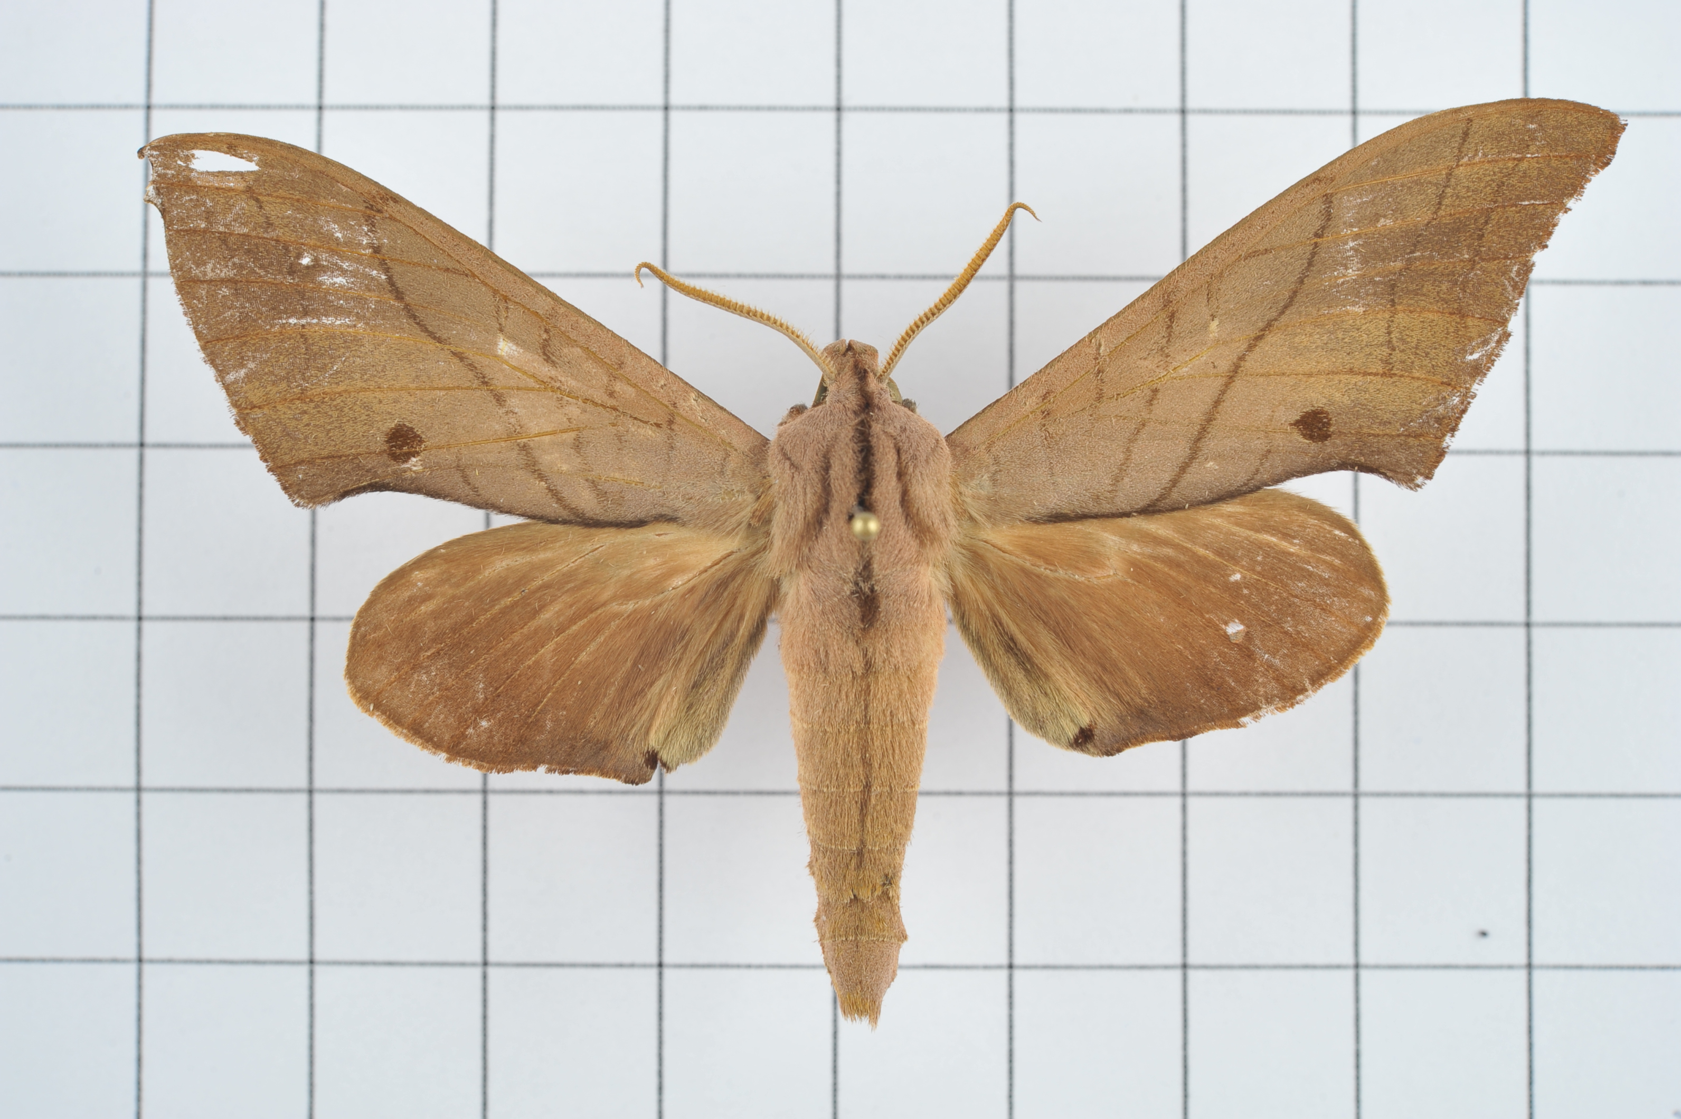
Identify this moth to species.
Marumba cristata bukaiana
